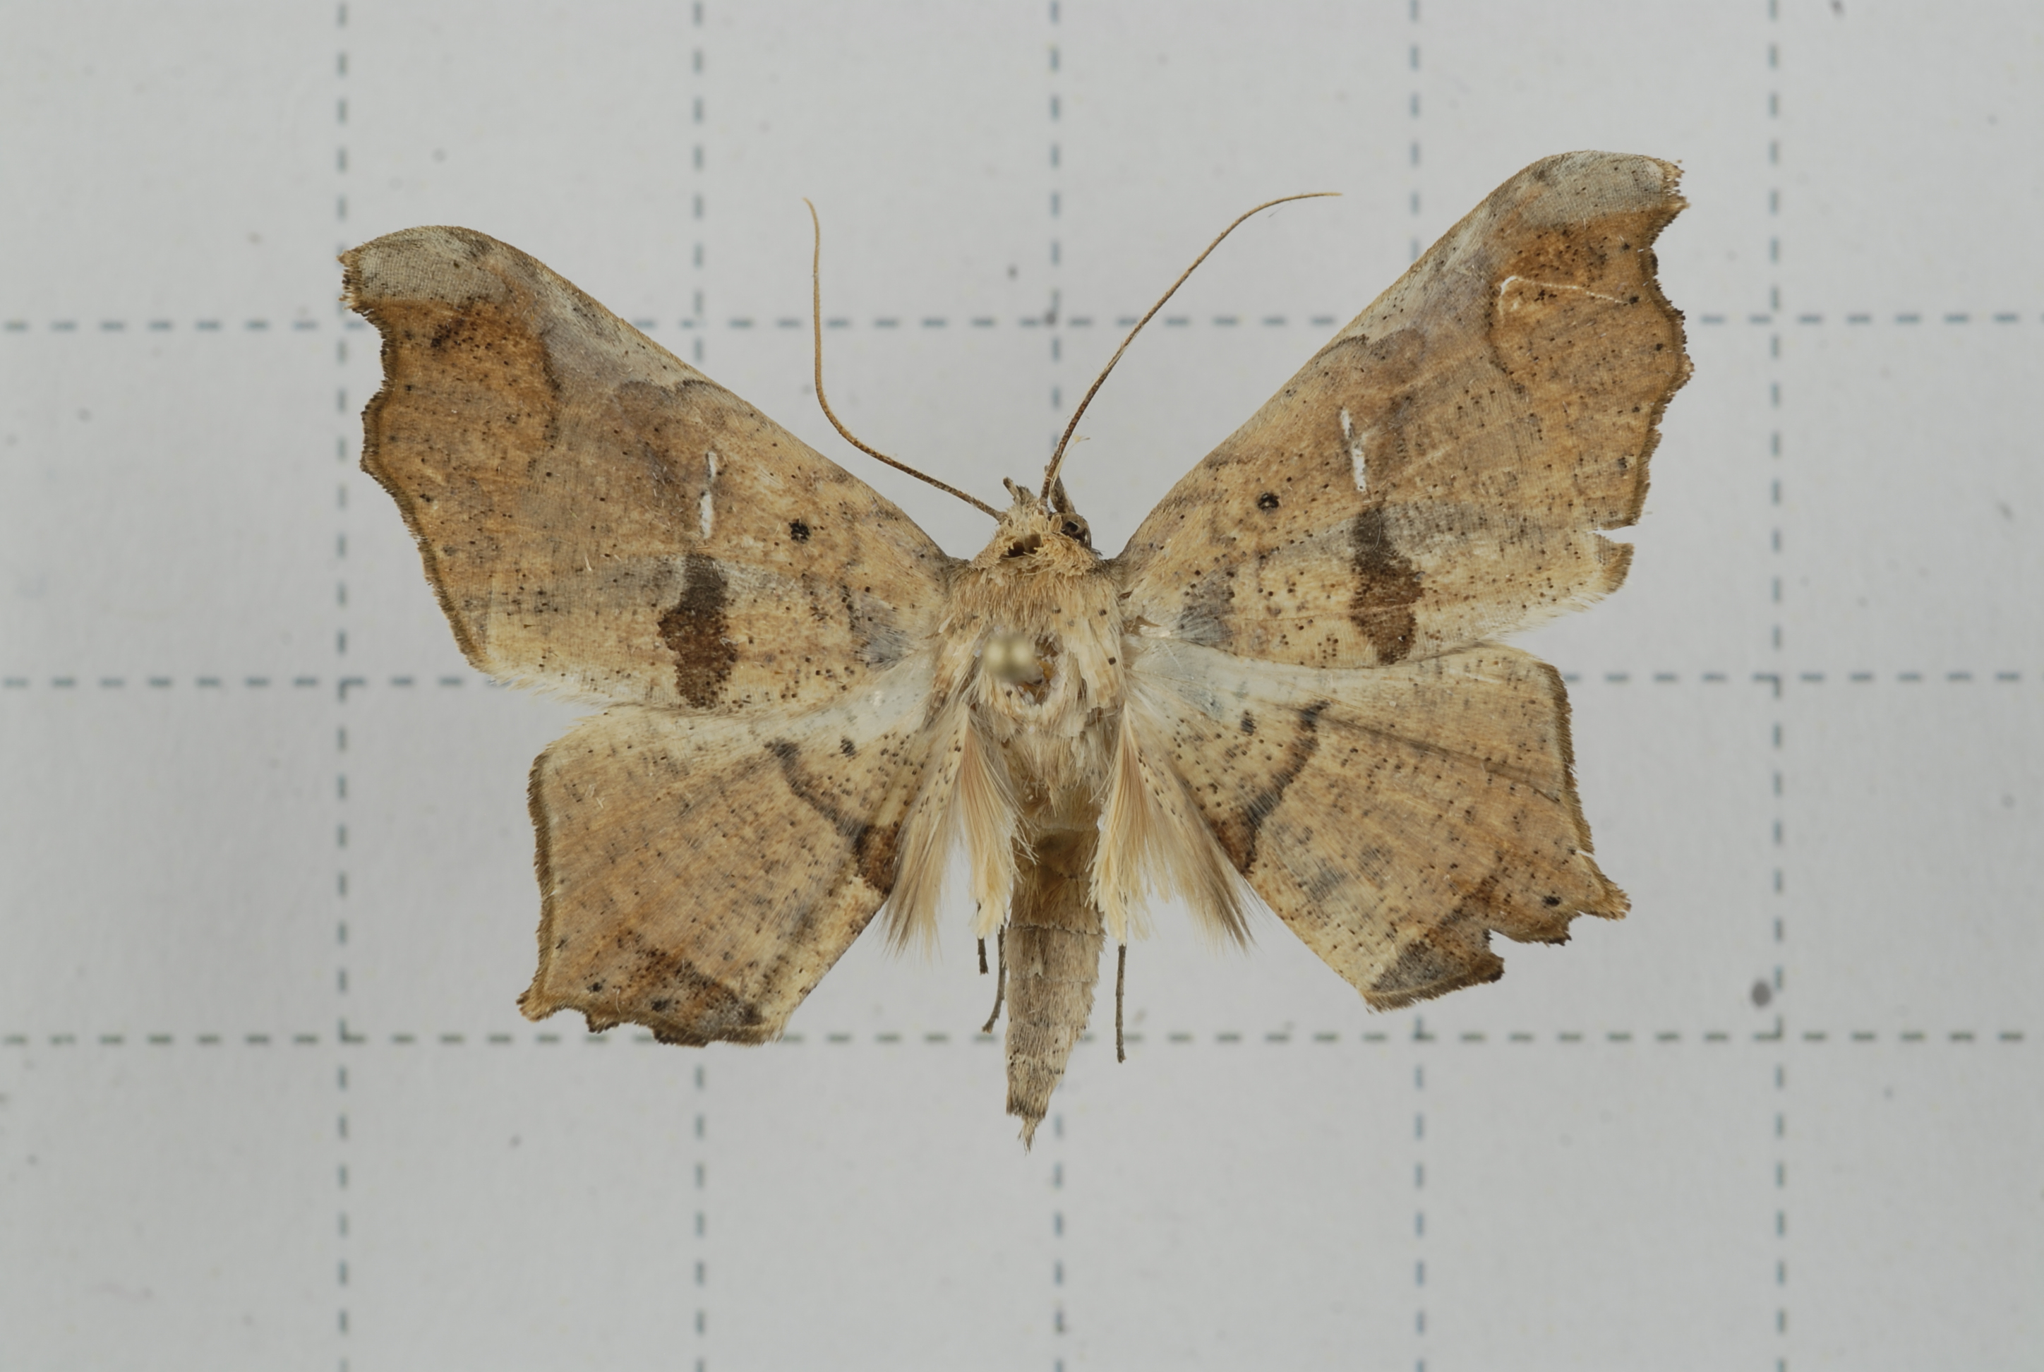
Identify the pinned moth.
Semiothisops macariata
